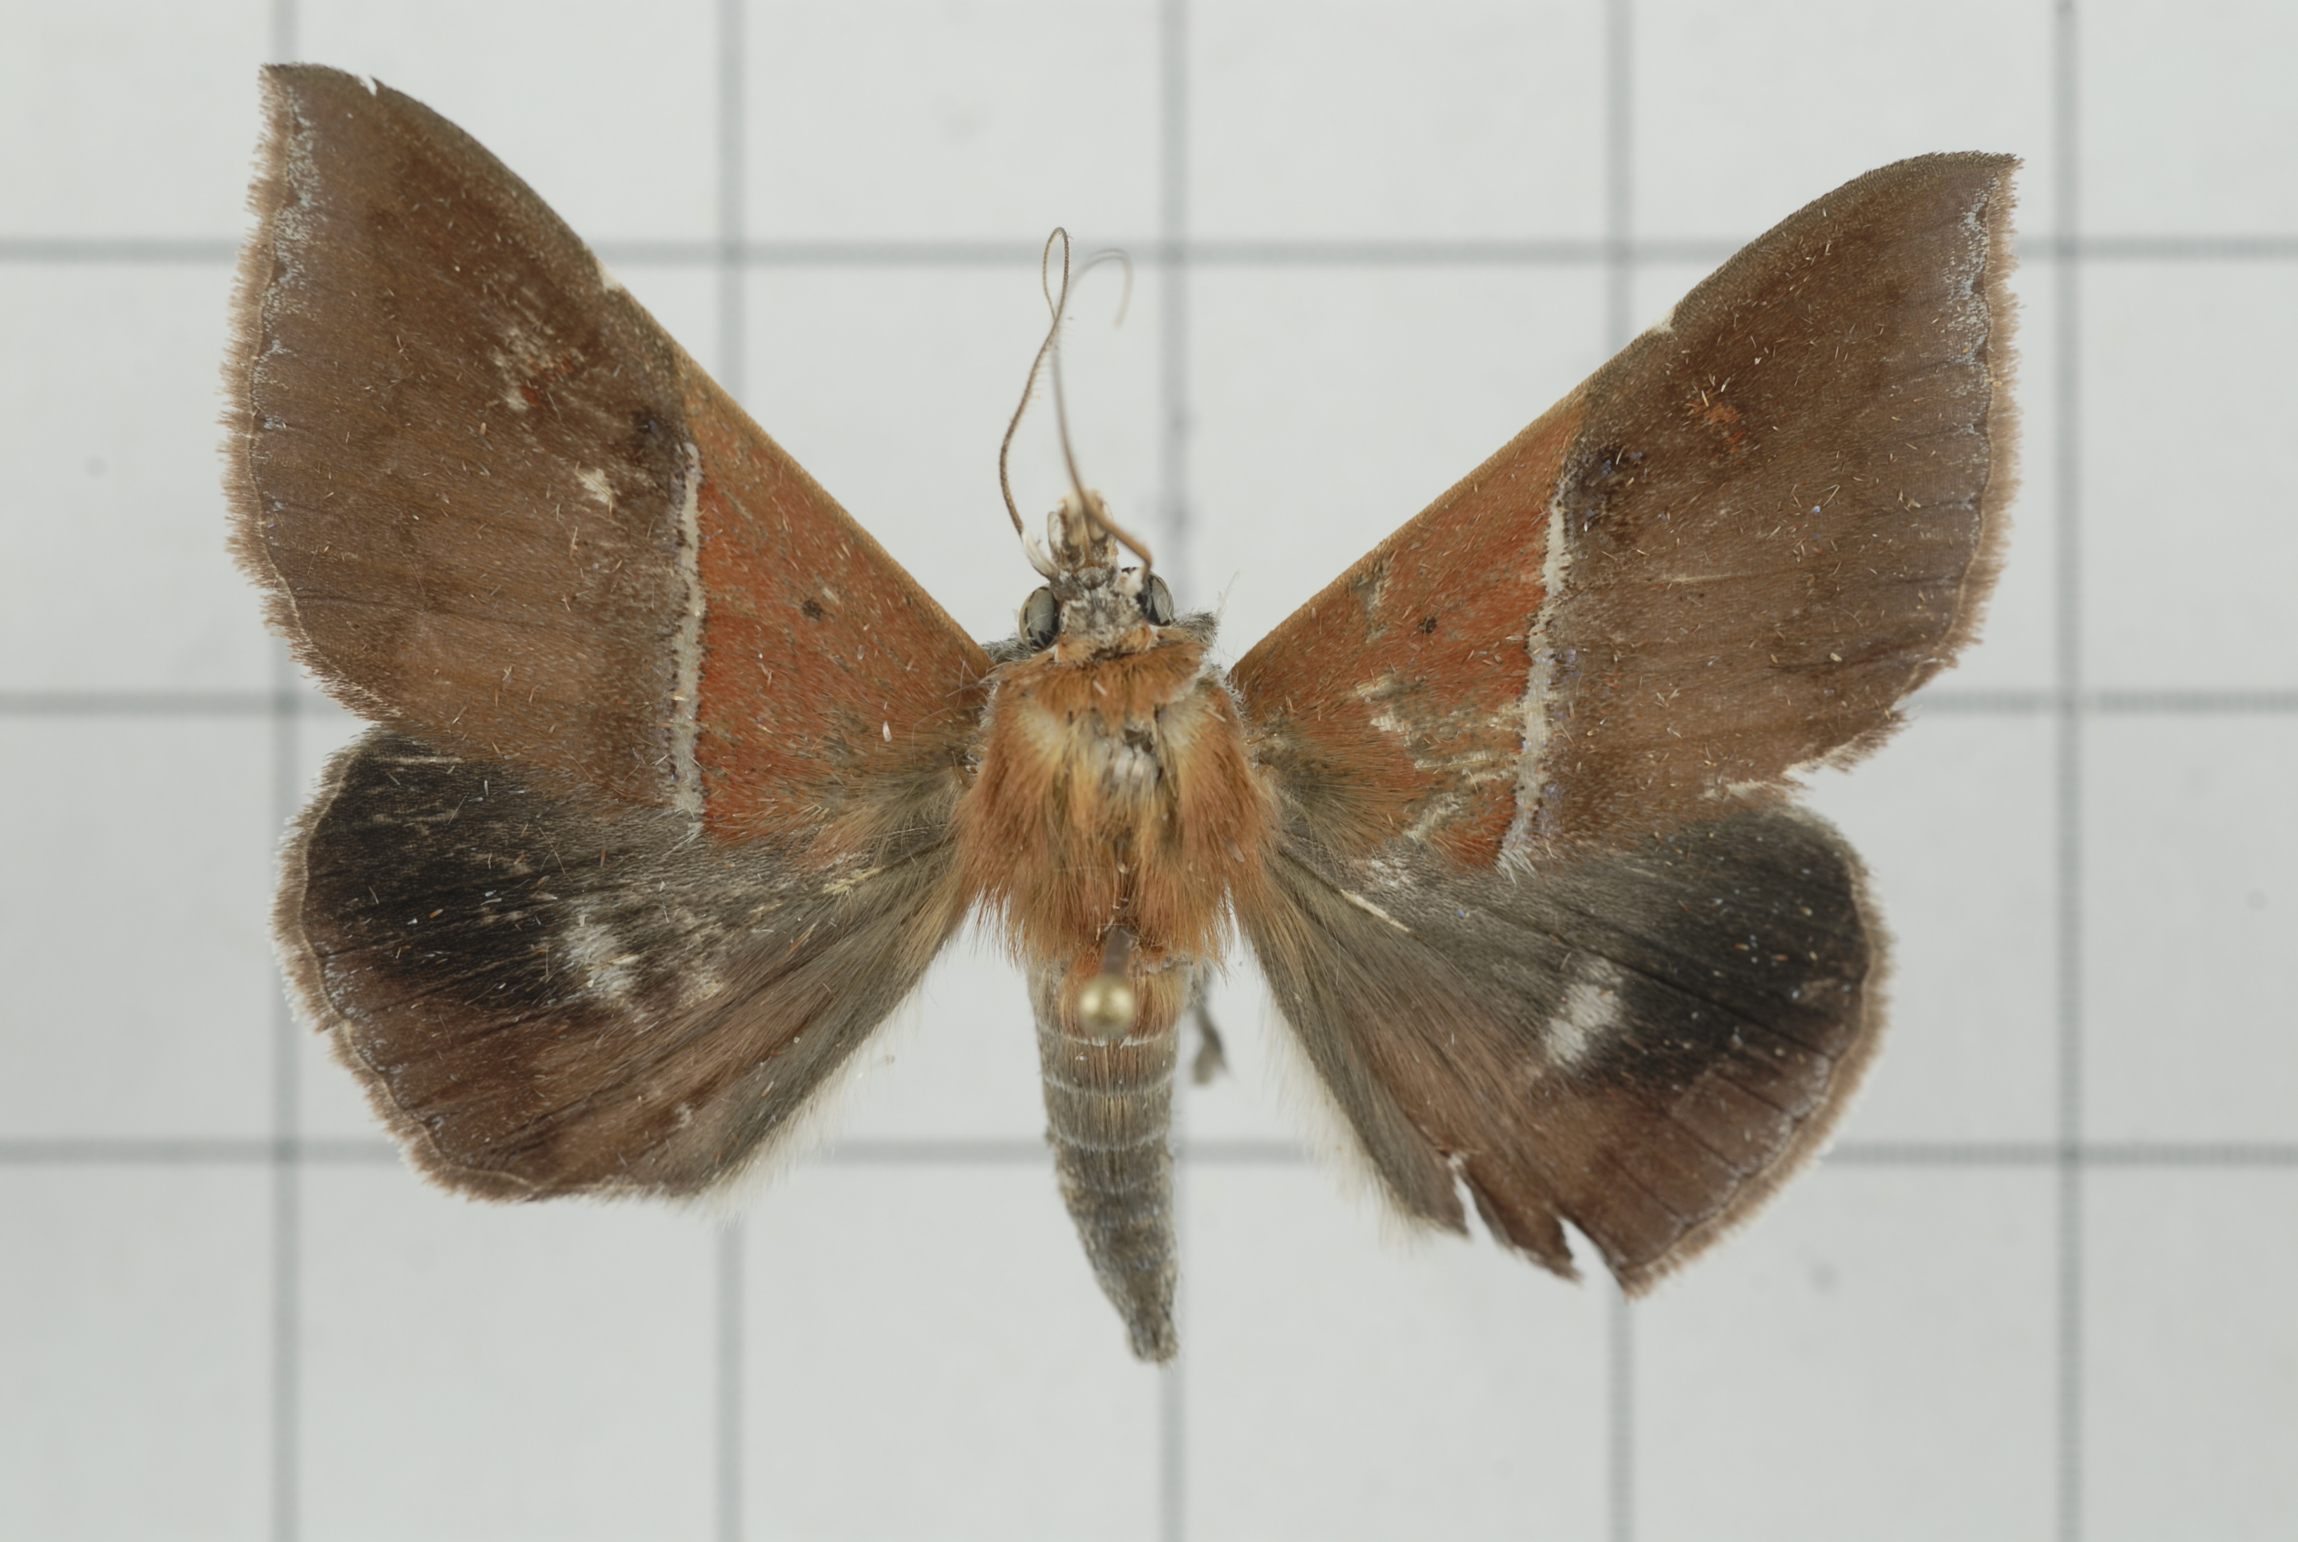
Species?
Sympis rufibasis
